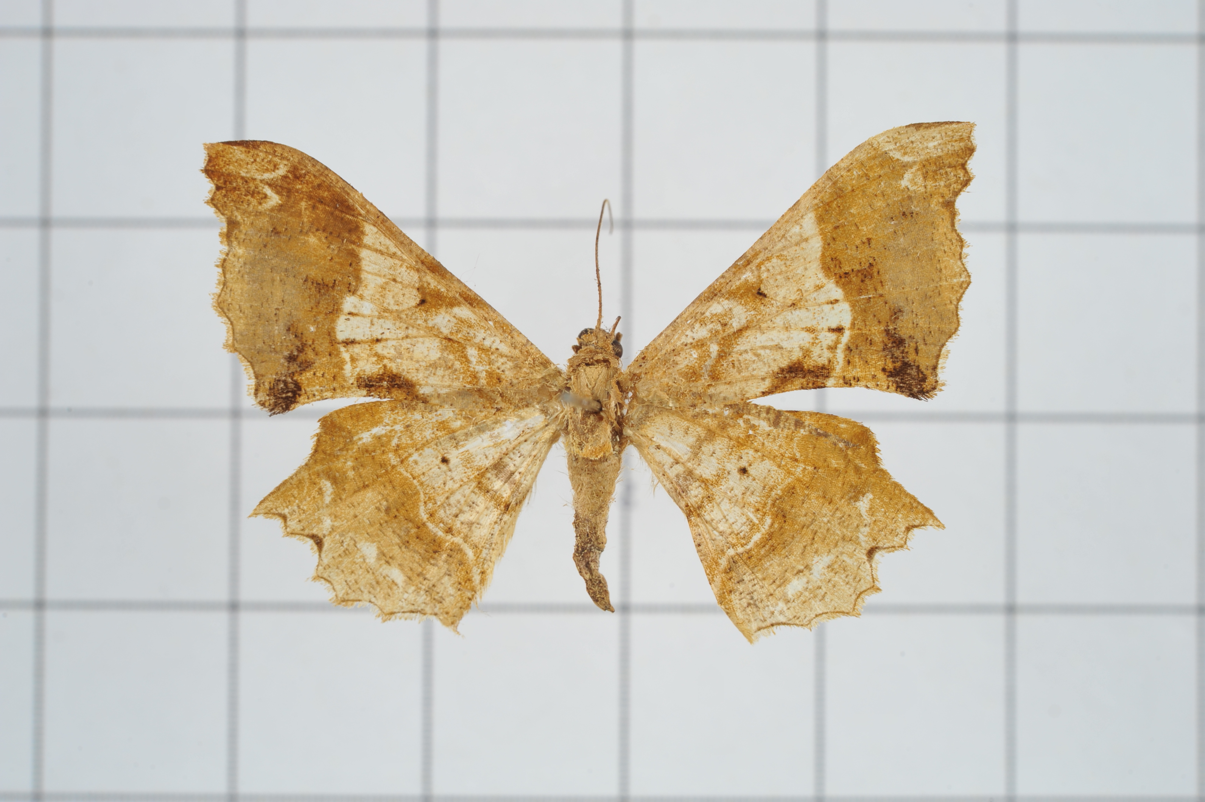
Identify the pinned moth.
Krananda oliveomarginata
